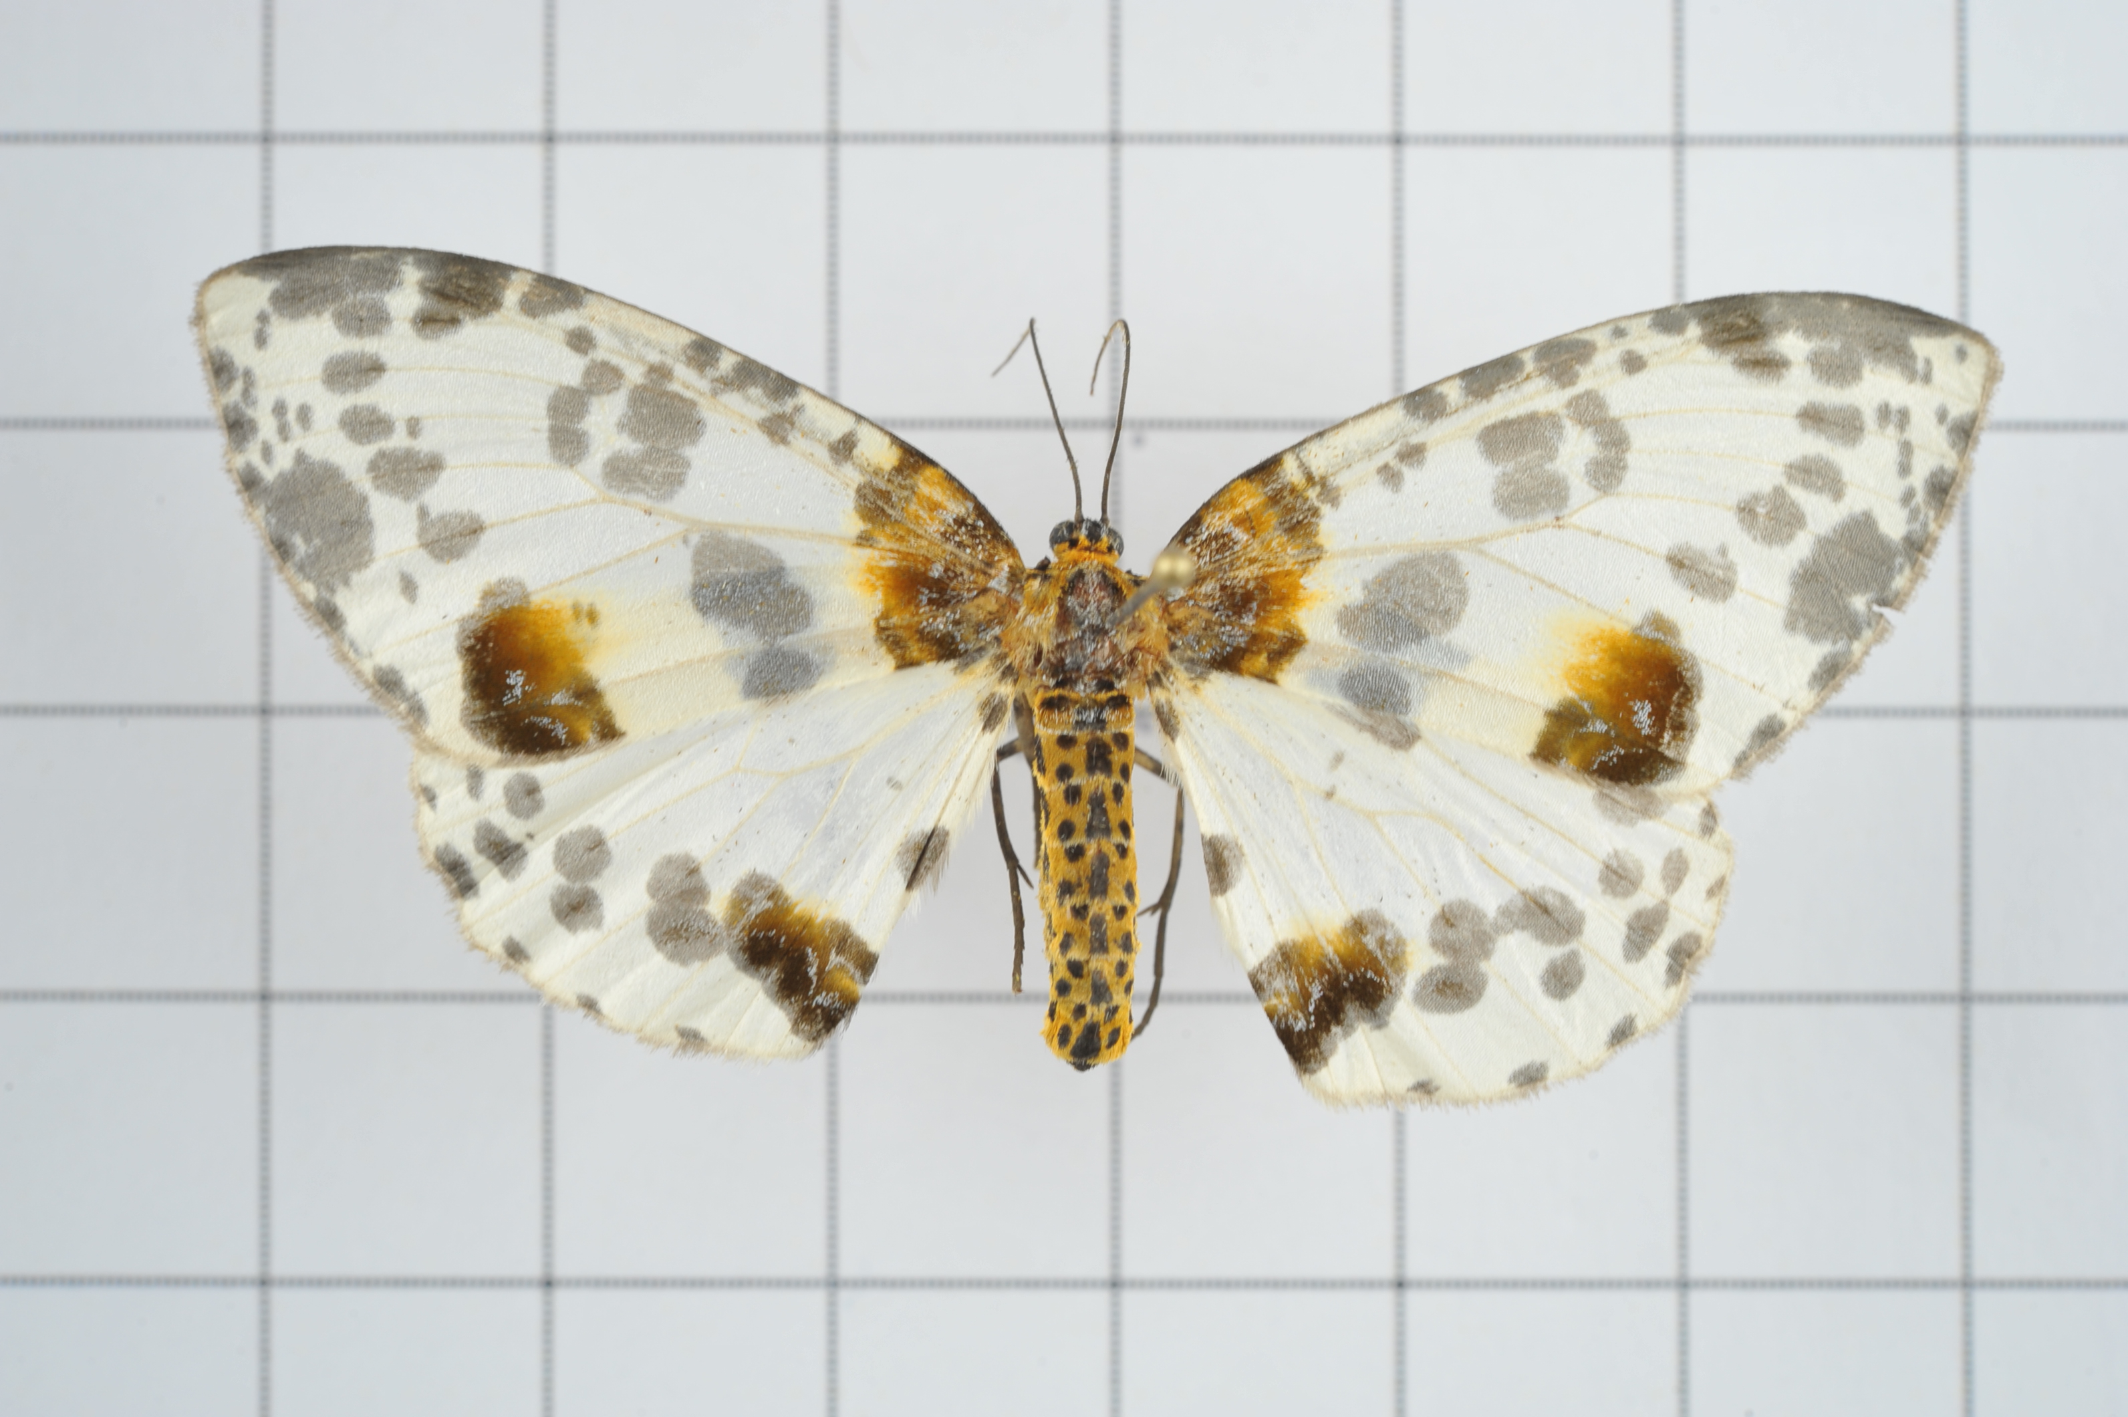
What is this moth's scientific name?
Abraxas formosilluminata
